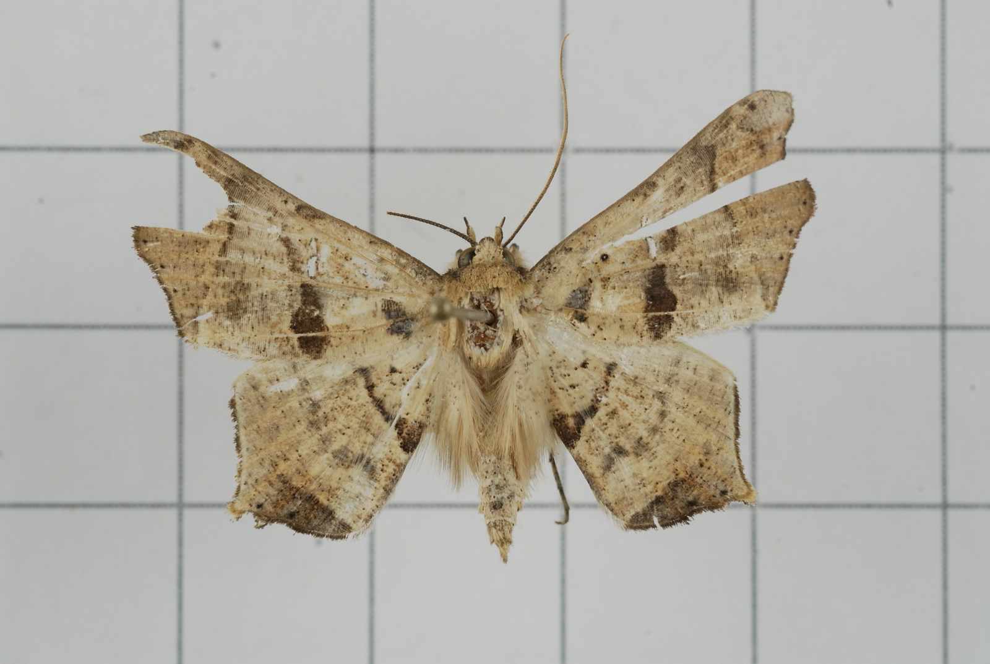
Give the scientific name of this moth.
Semiothisops macariata
